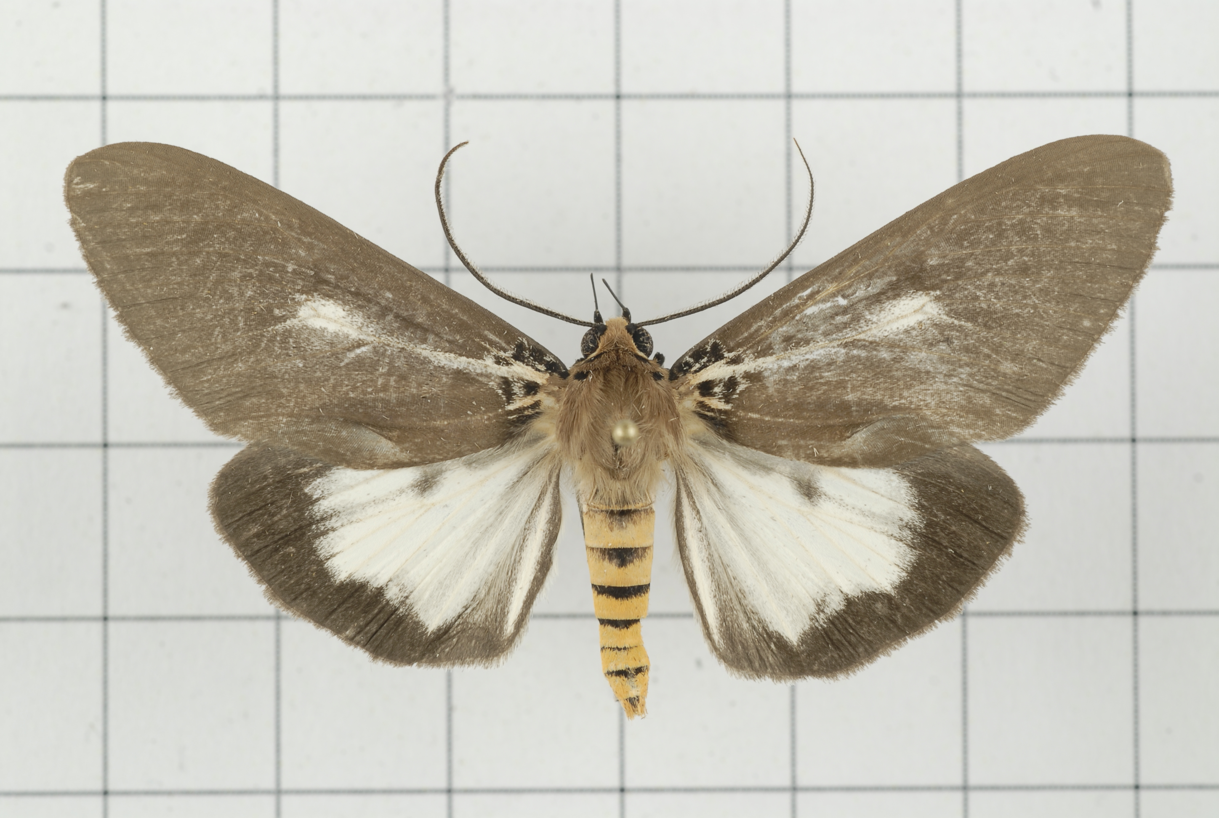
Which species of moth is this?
Asota heliconia zebrina
